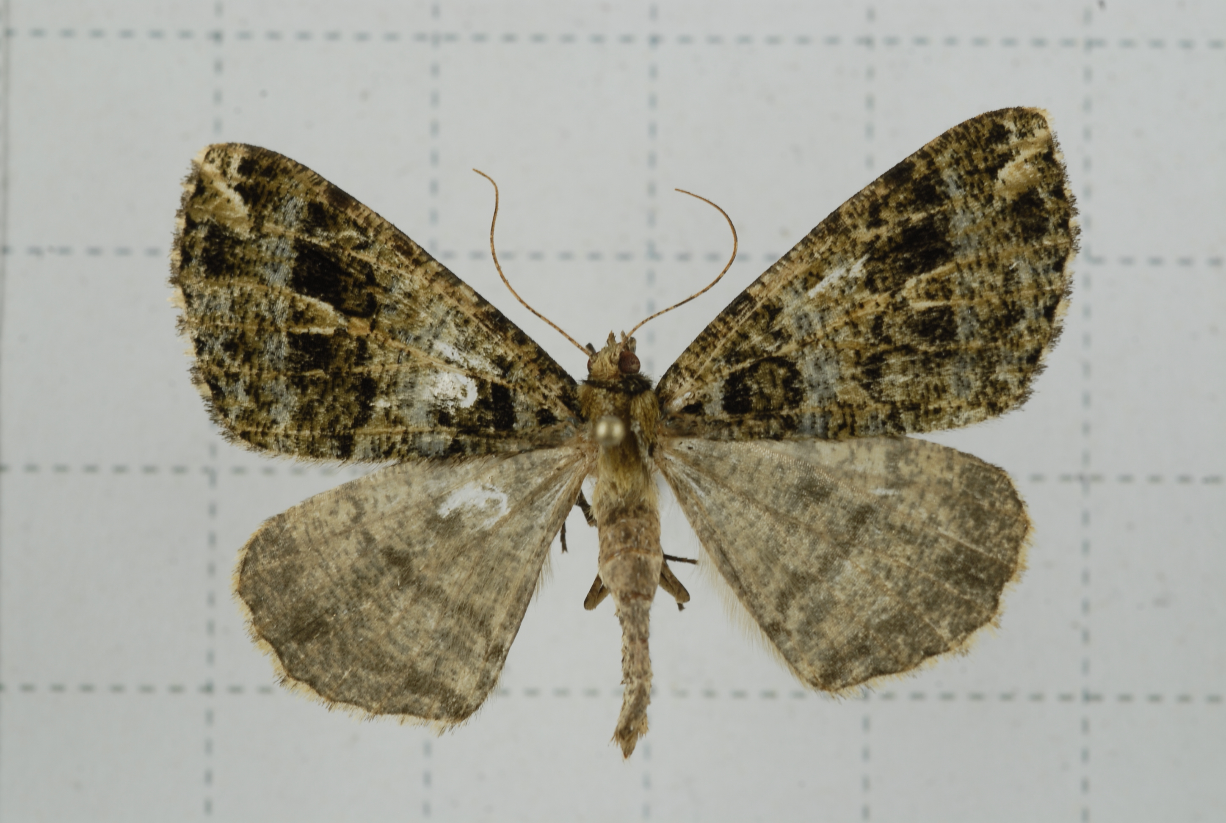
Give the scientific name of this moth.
Arichanna pryeraria
